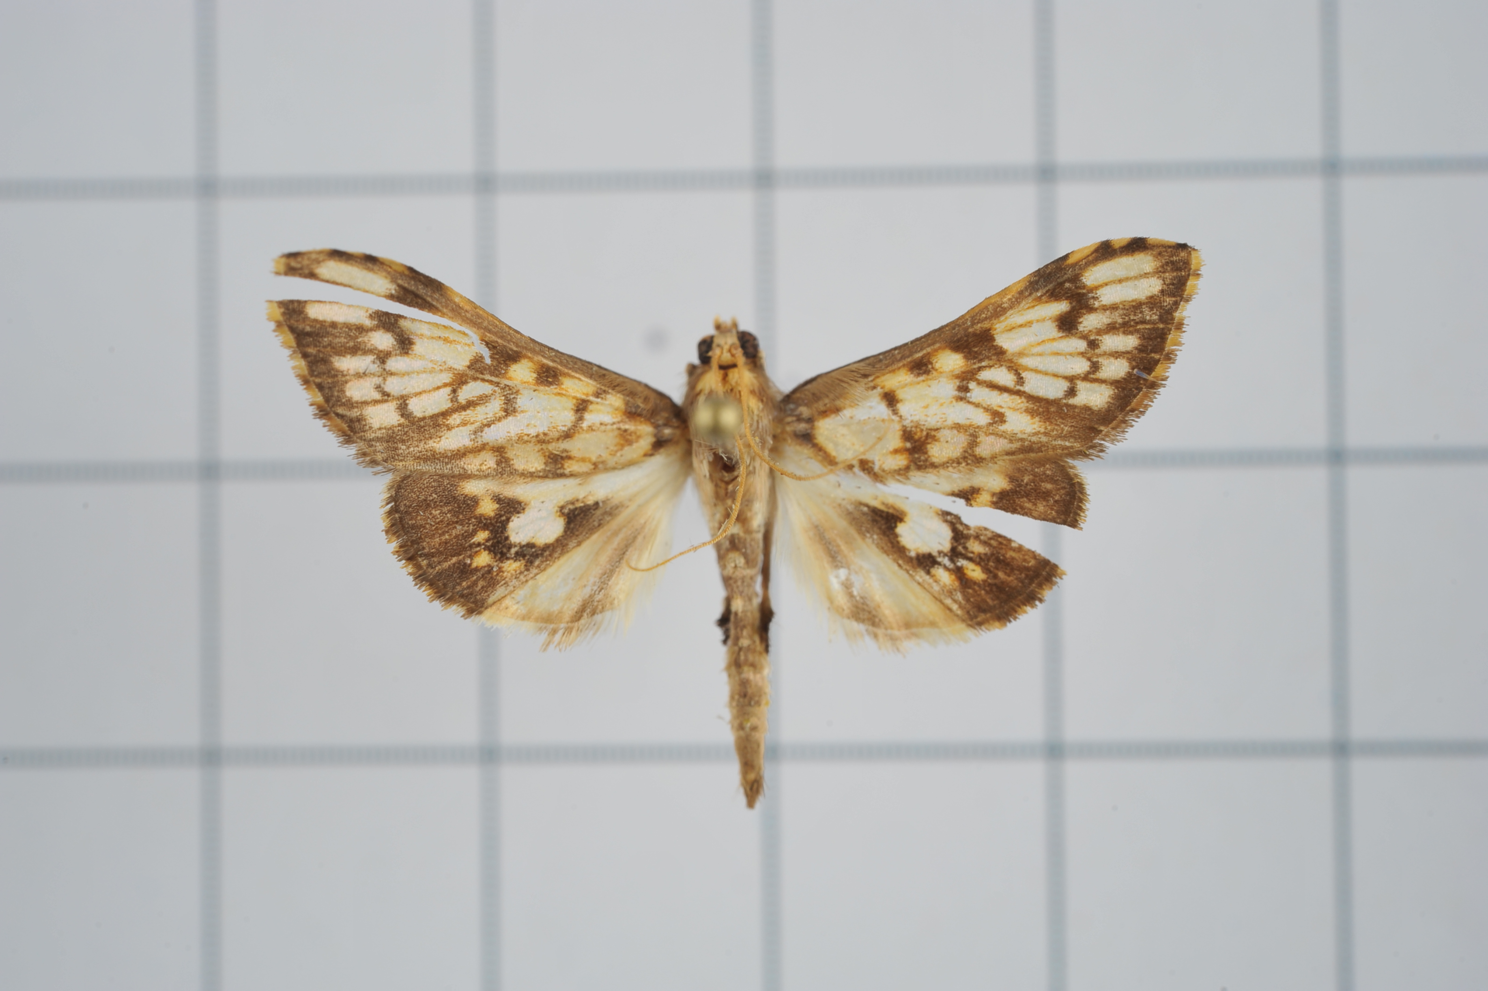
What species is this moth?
Neoanalthes nebulalis
